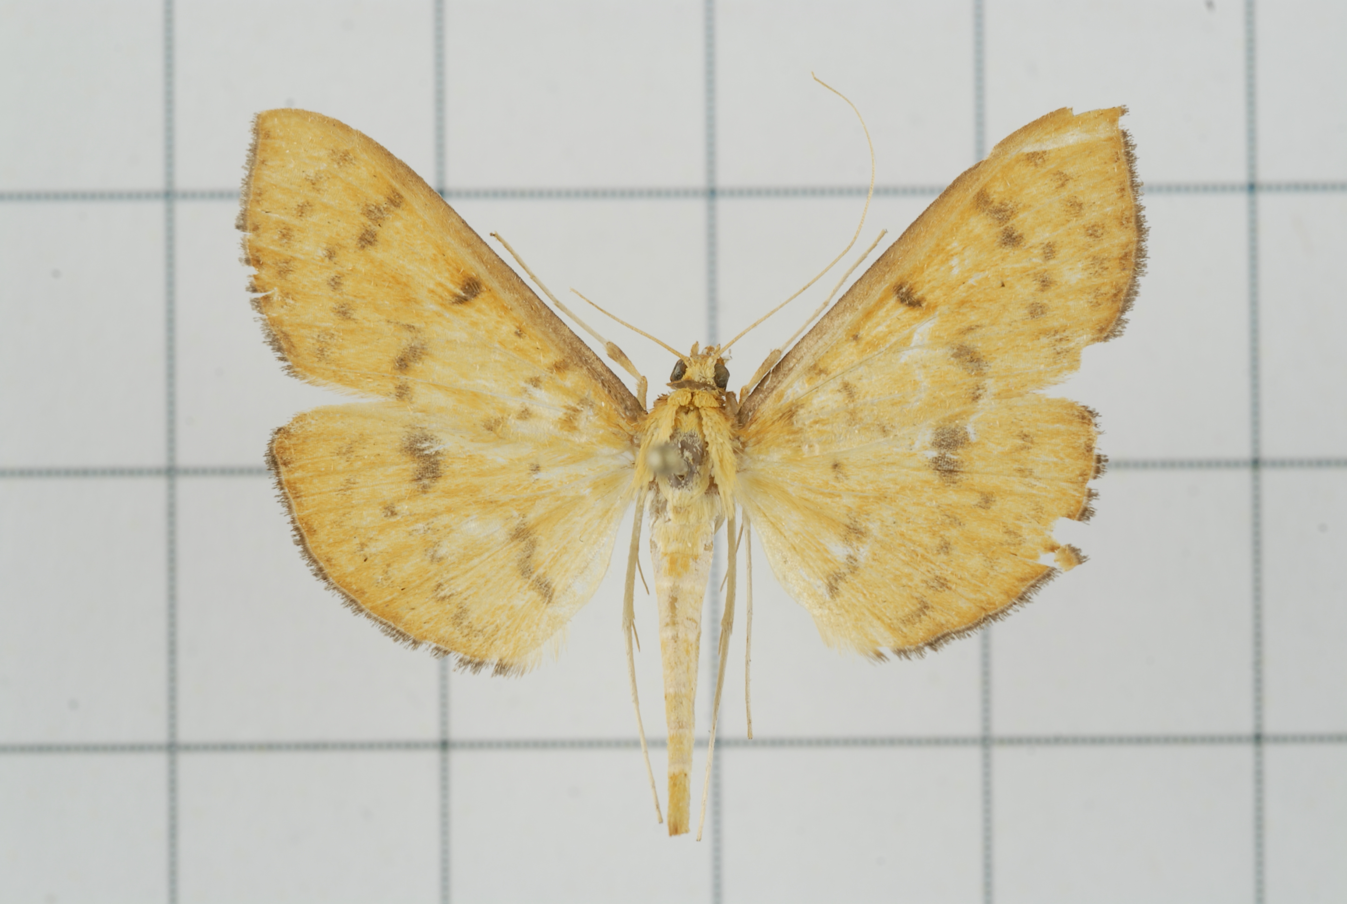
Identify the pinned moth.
Caldubotys caldusalis
